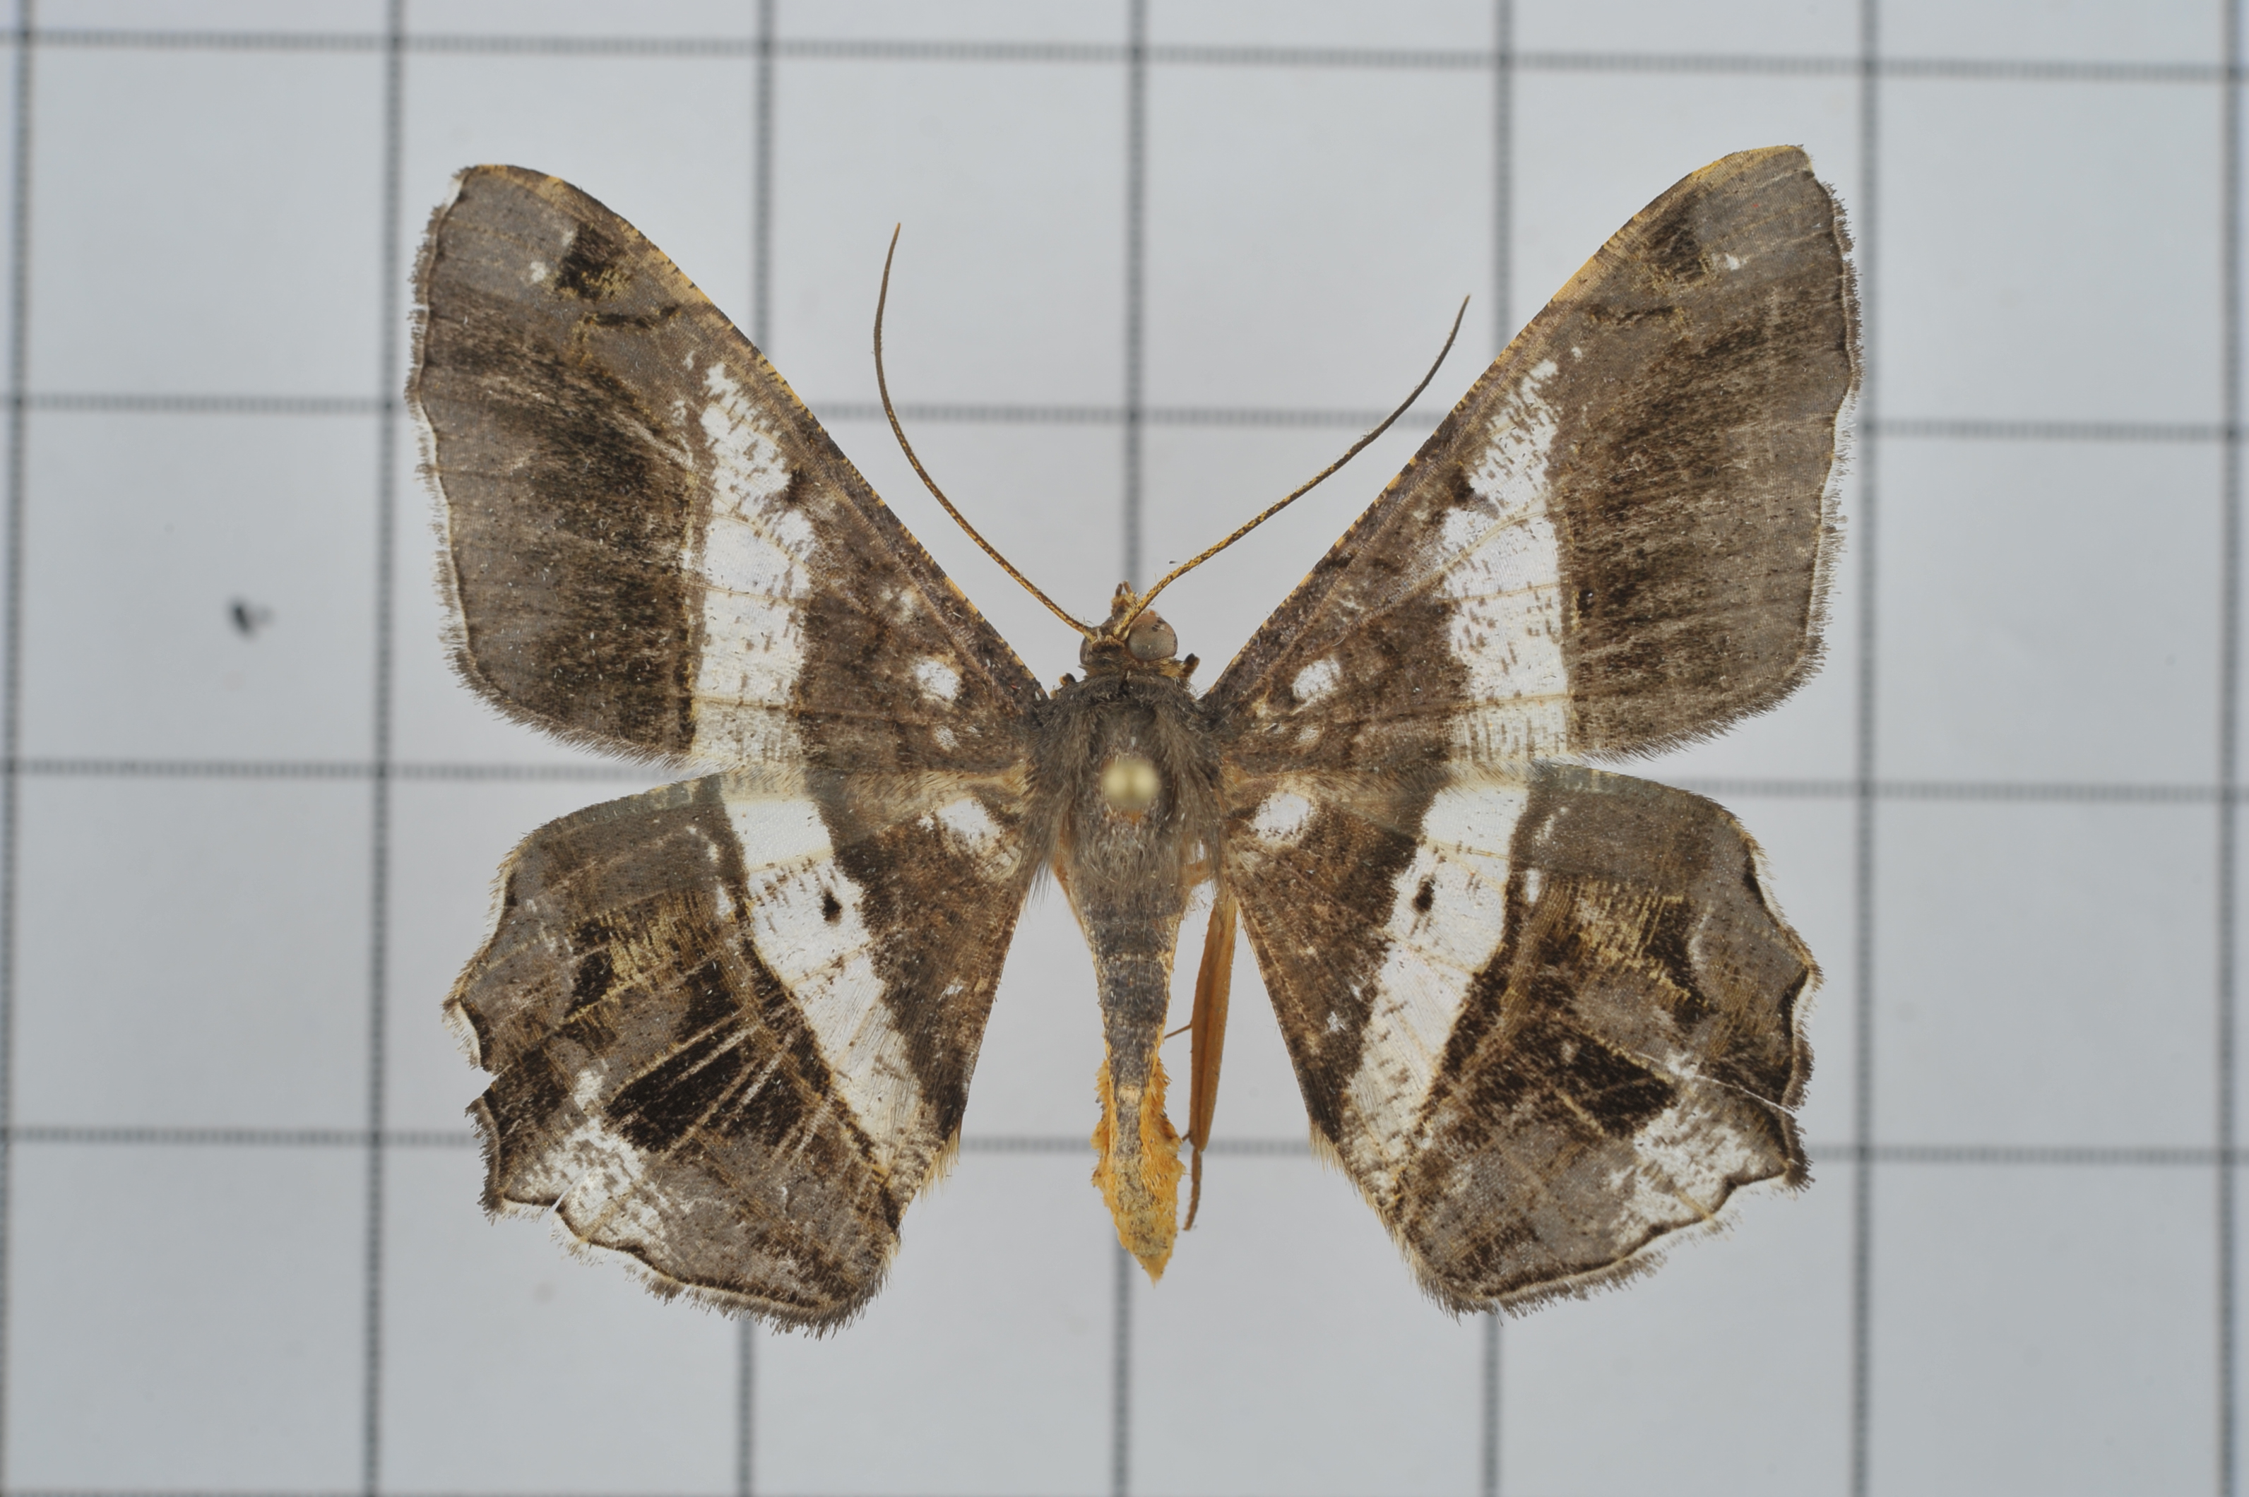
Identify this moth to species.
Chiasmia eleonora eleonora
